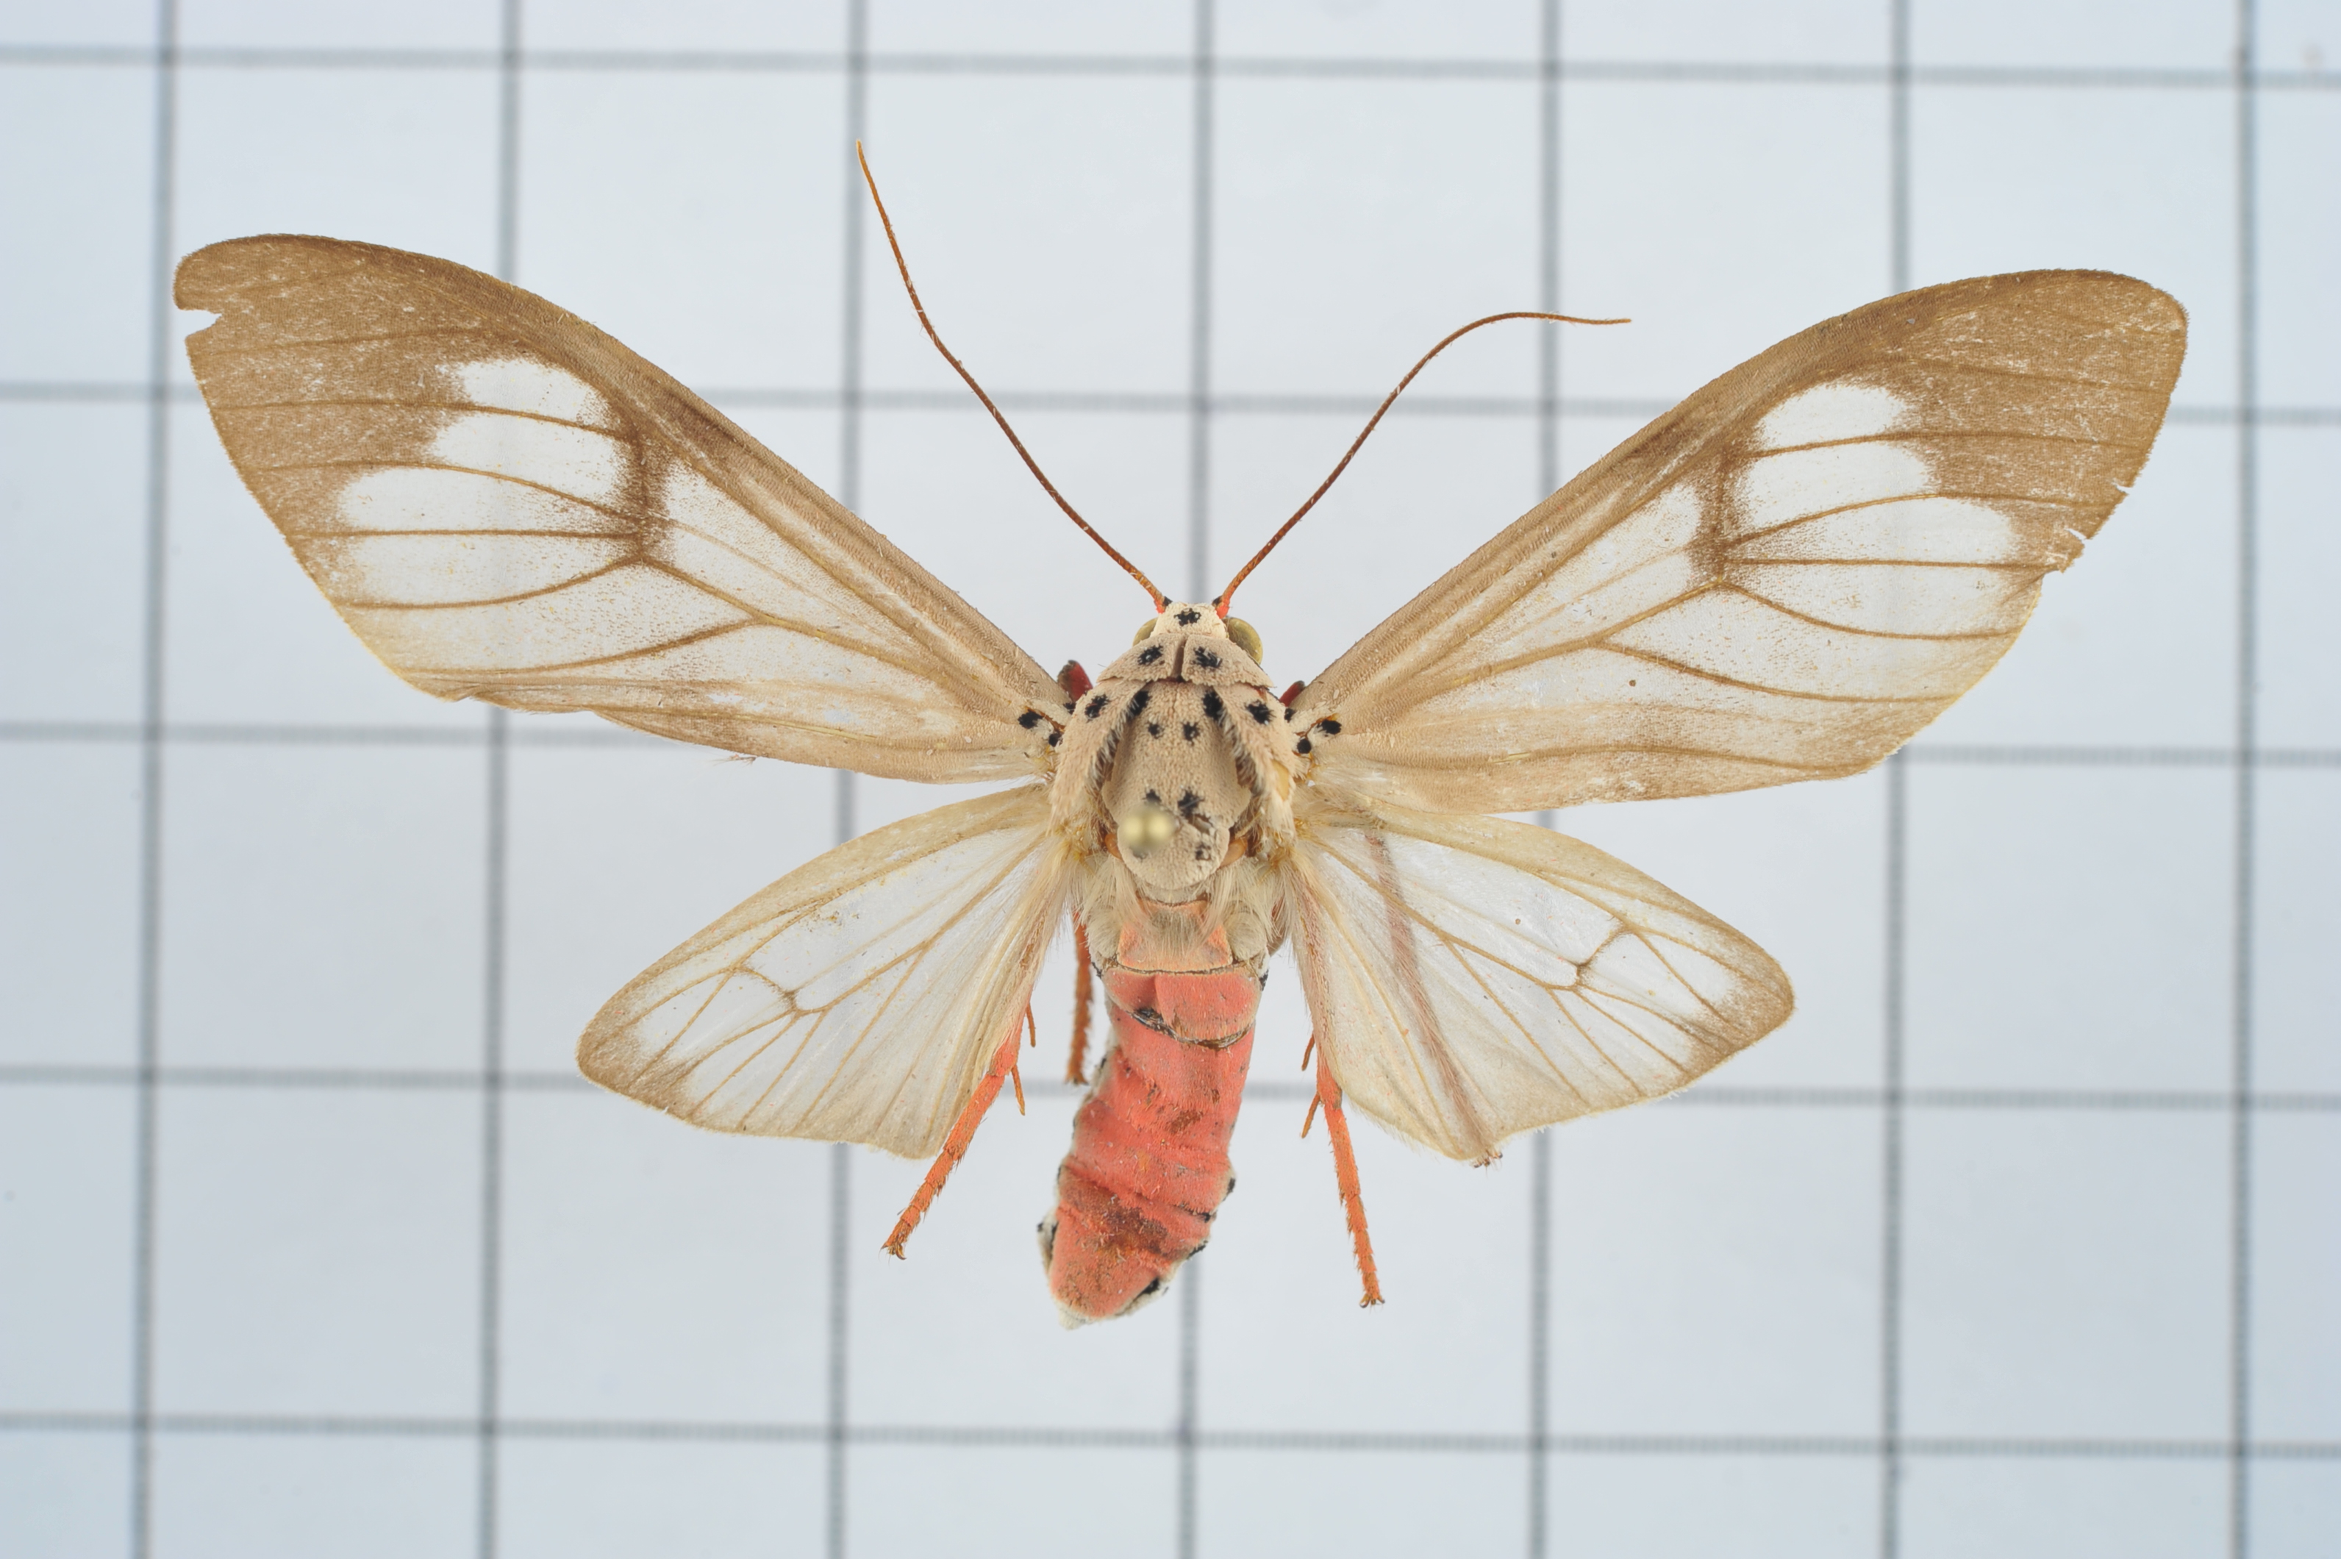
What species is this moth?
Amerila astreus
